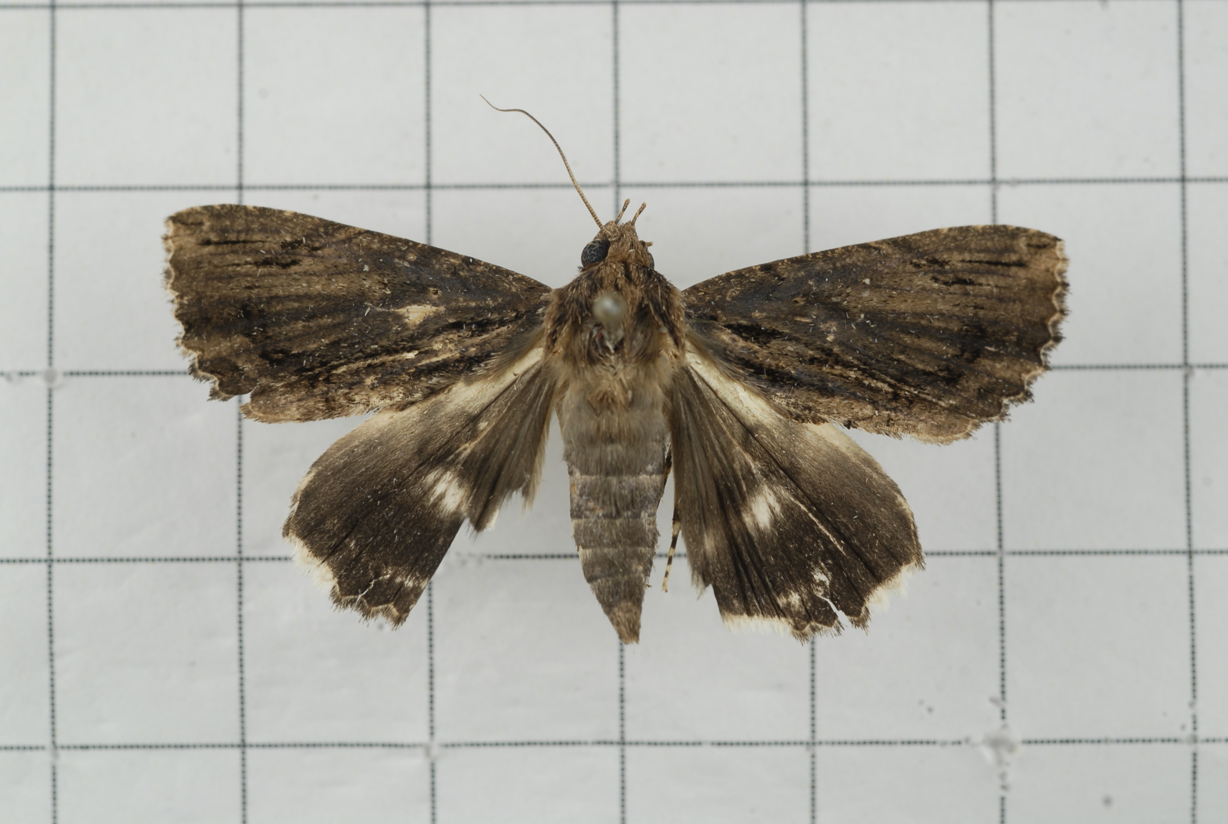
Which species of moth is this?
Ercheia cyllaria
